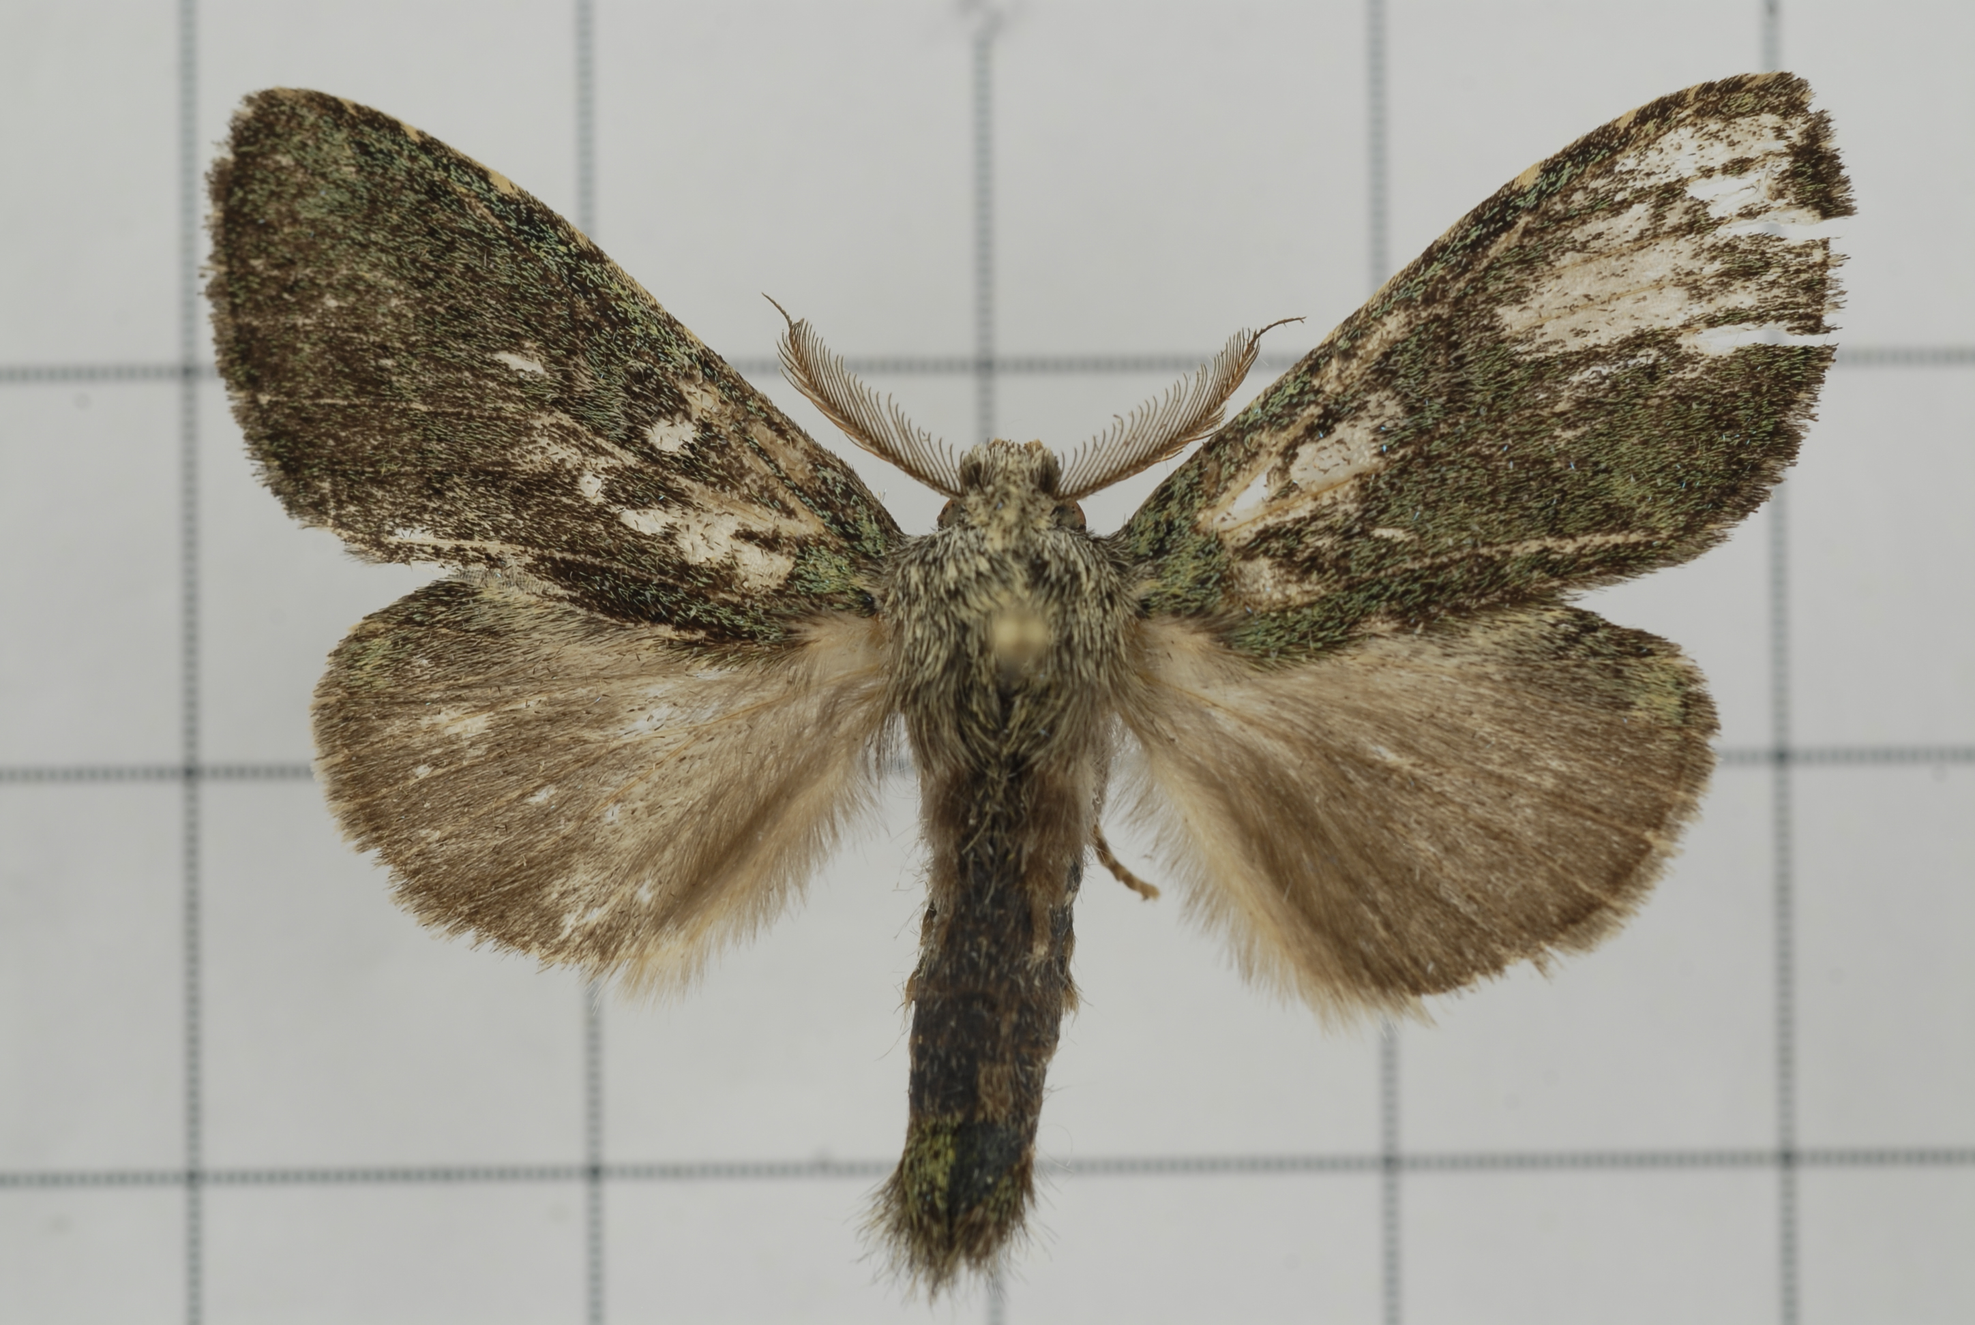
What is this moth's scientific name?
Syntypistis cyanea cyanea
